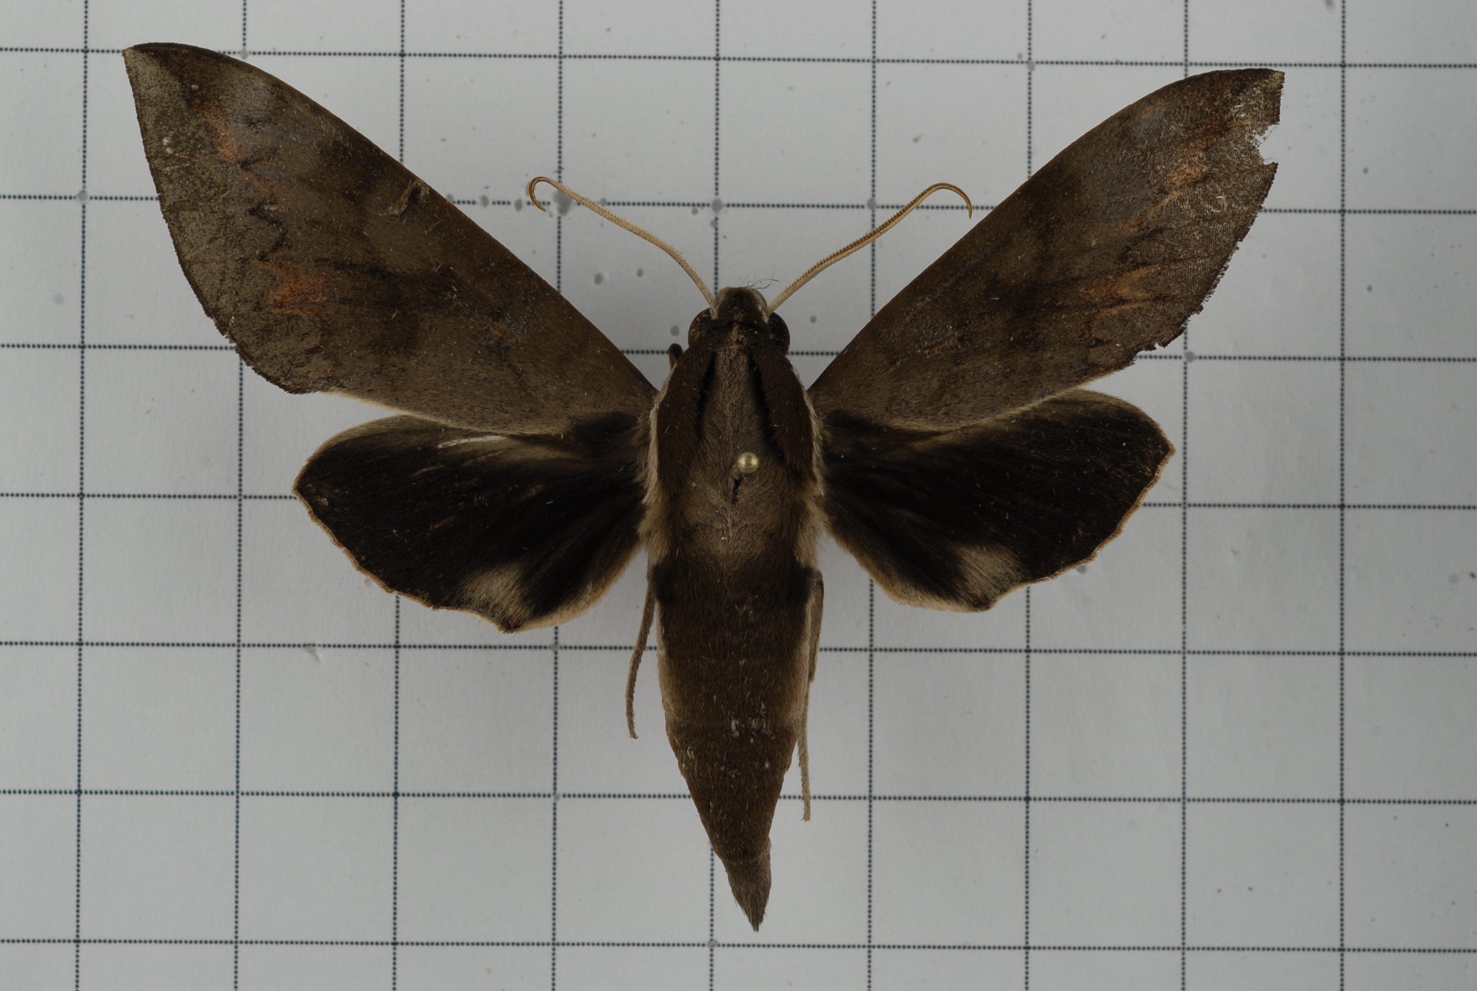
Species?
Acosmerycoides harterti
